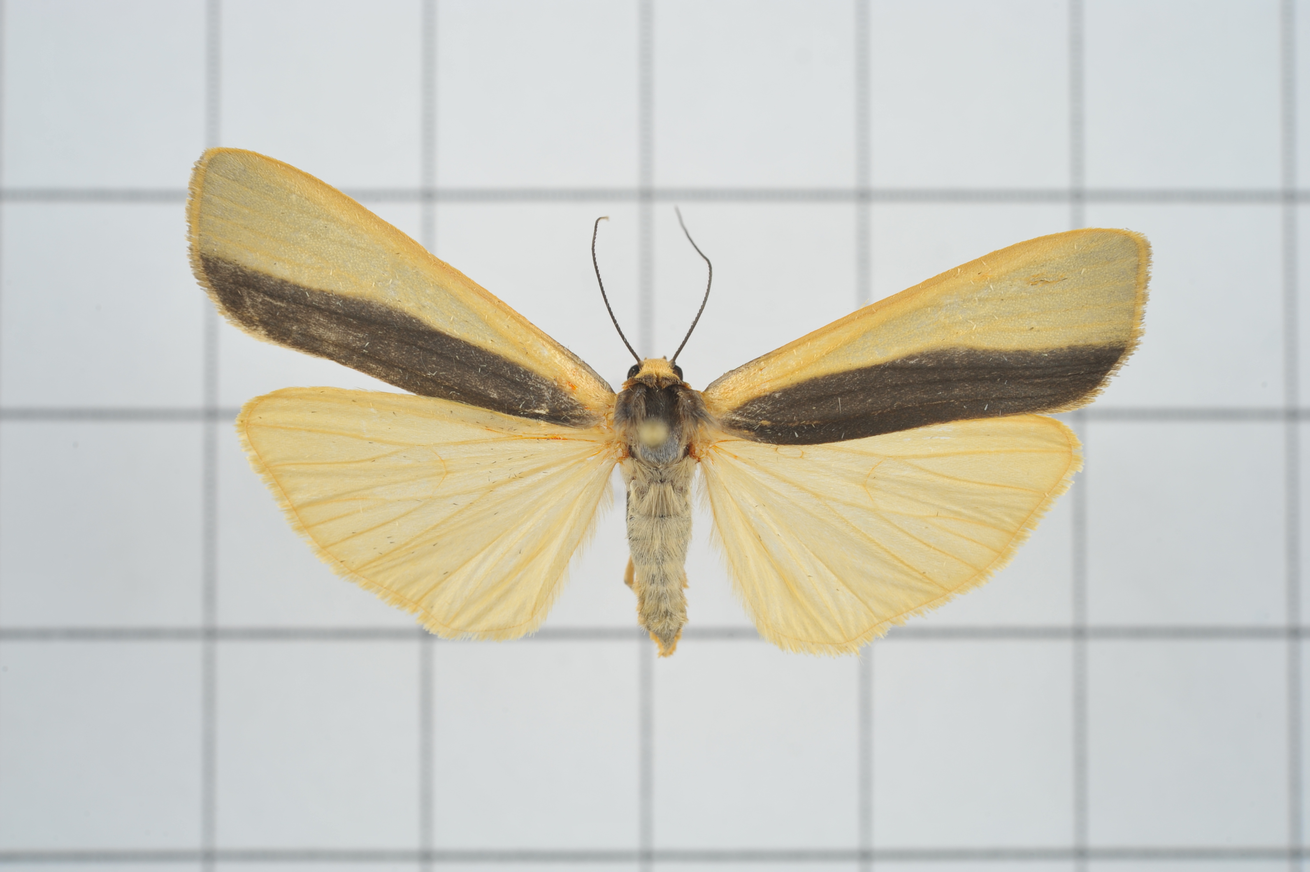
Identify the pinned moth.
Hesudra divisa
